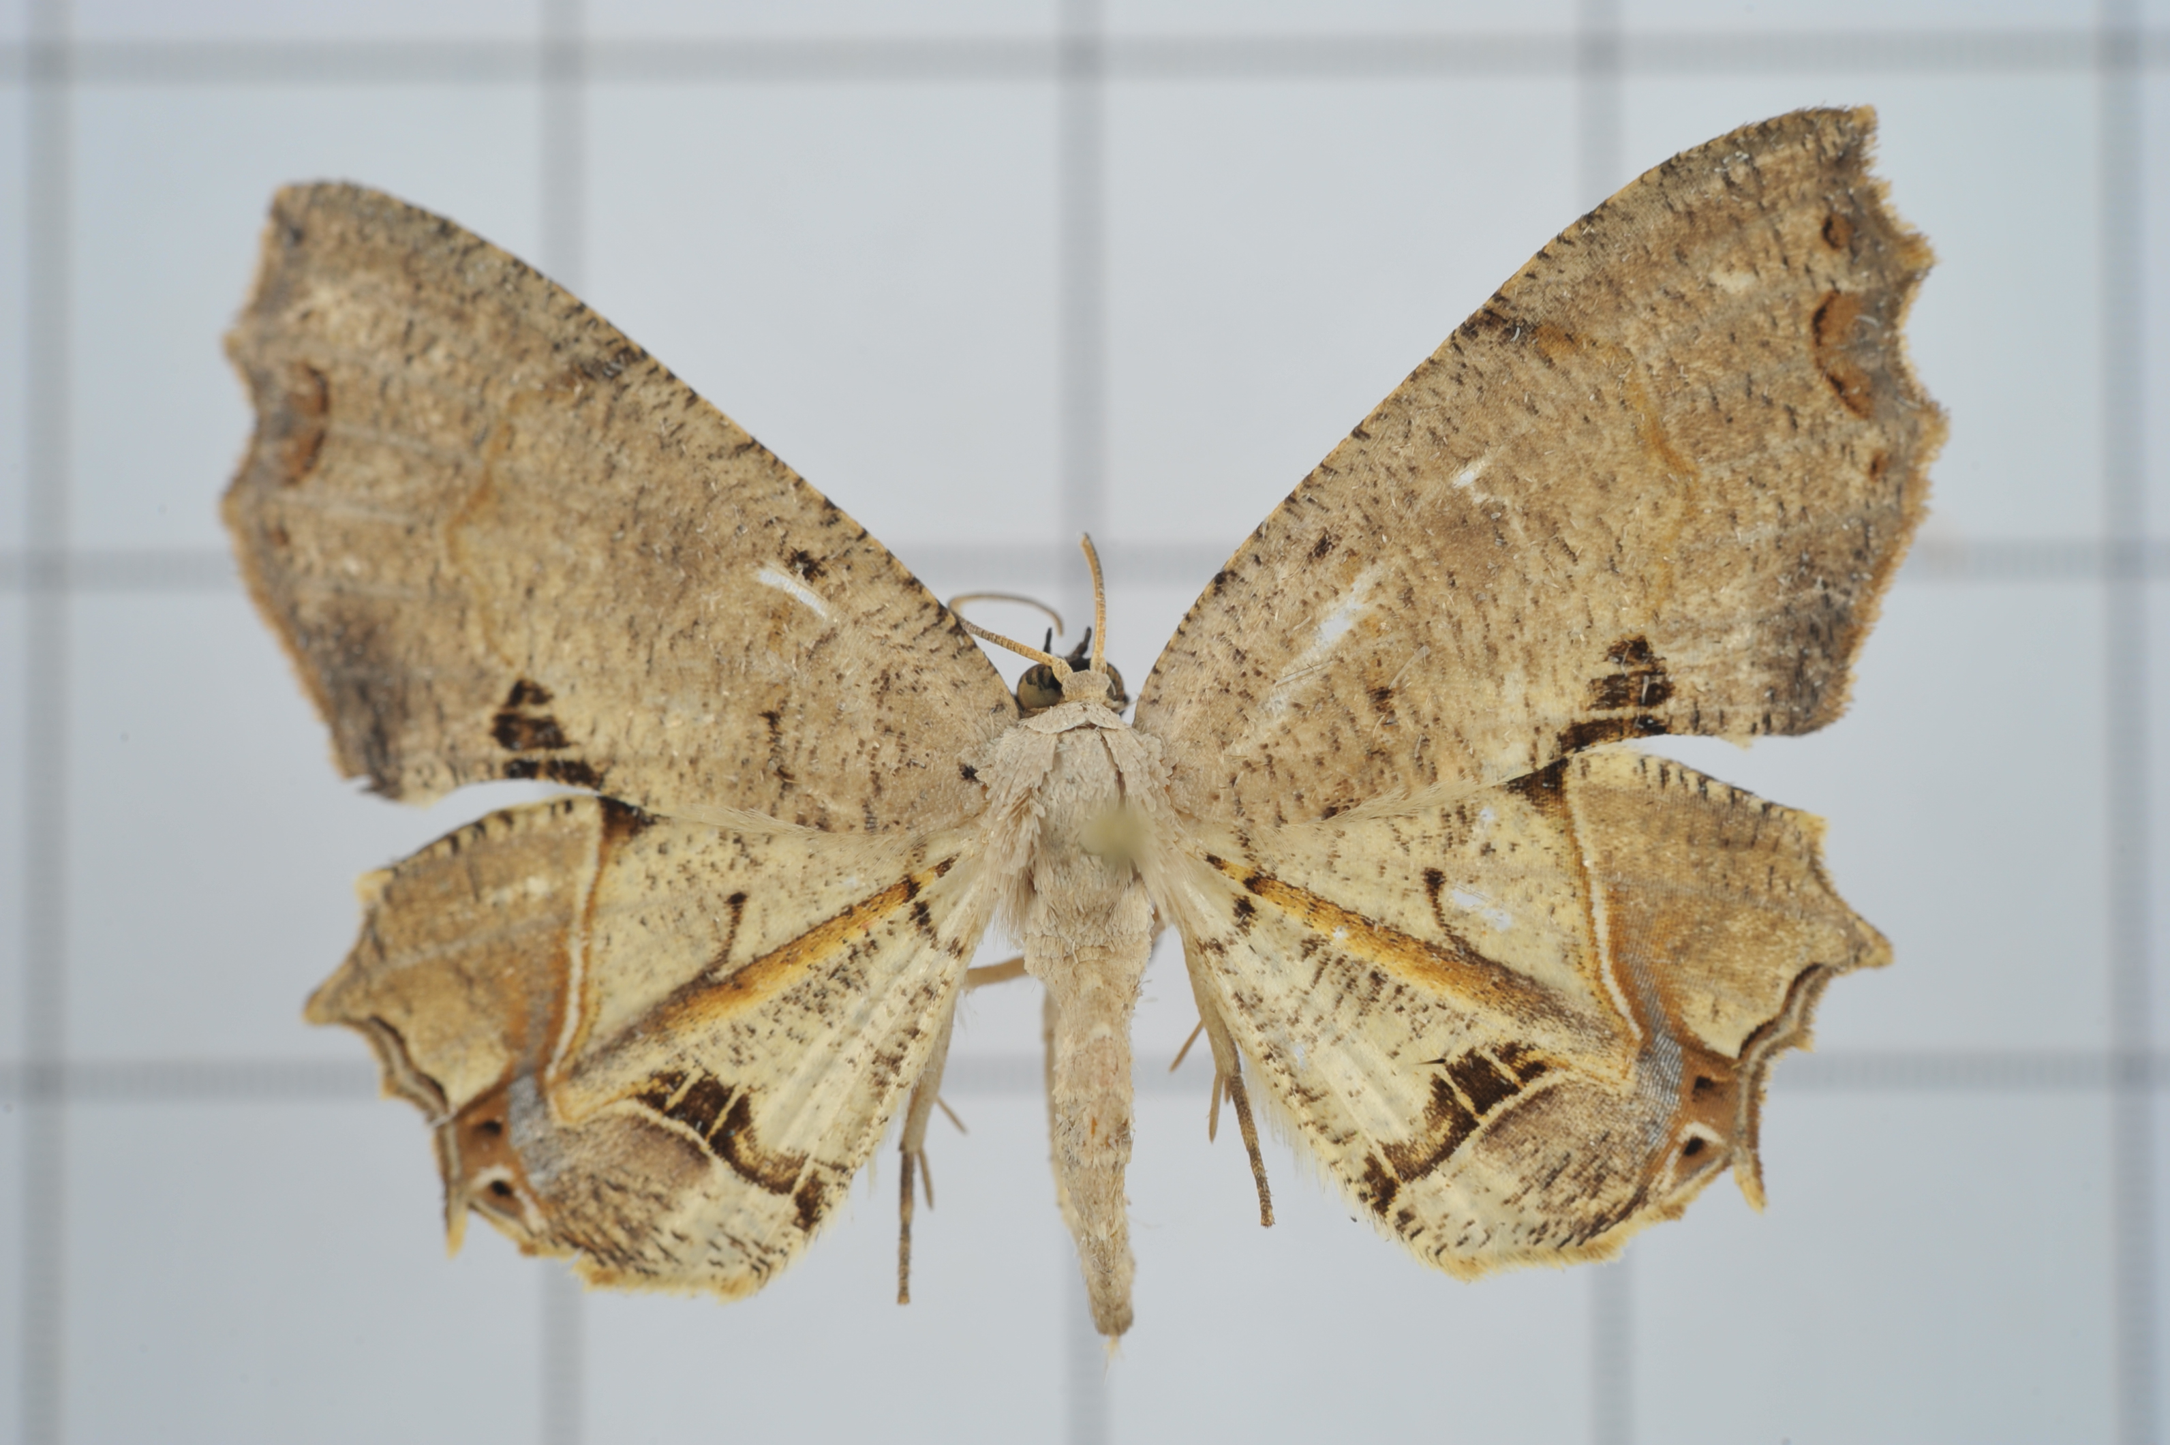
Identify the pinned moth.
Dysaethria flavistriga
